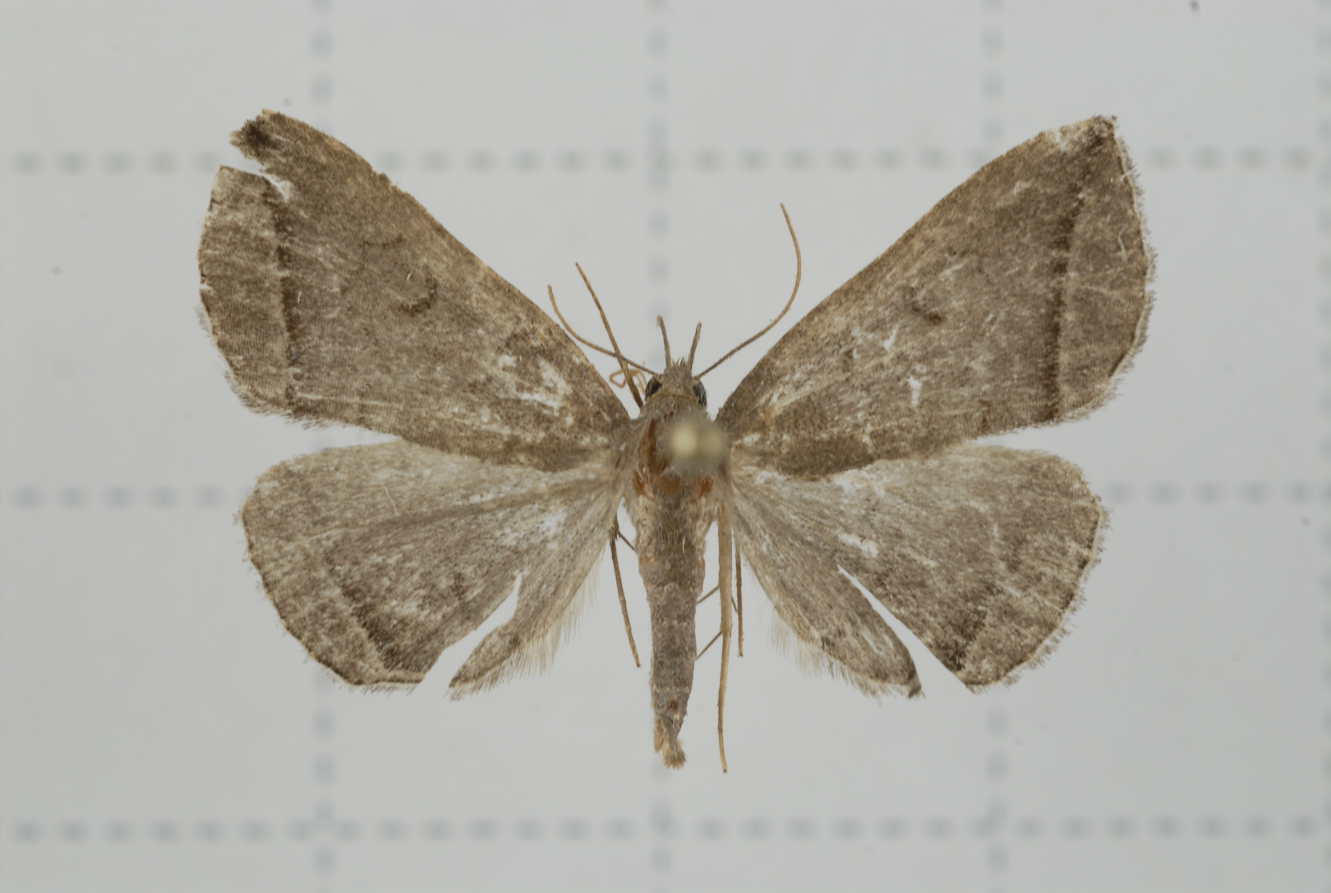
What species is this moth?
Treitschkendia subtriplex
